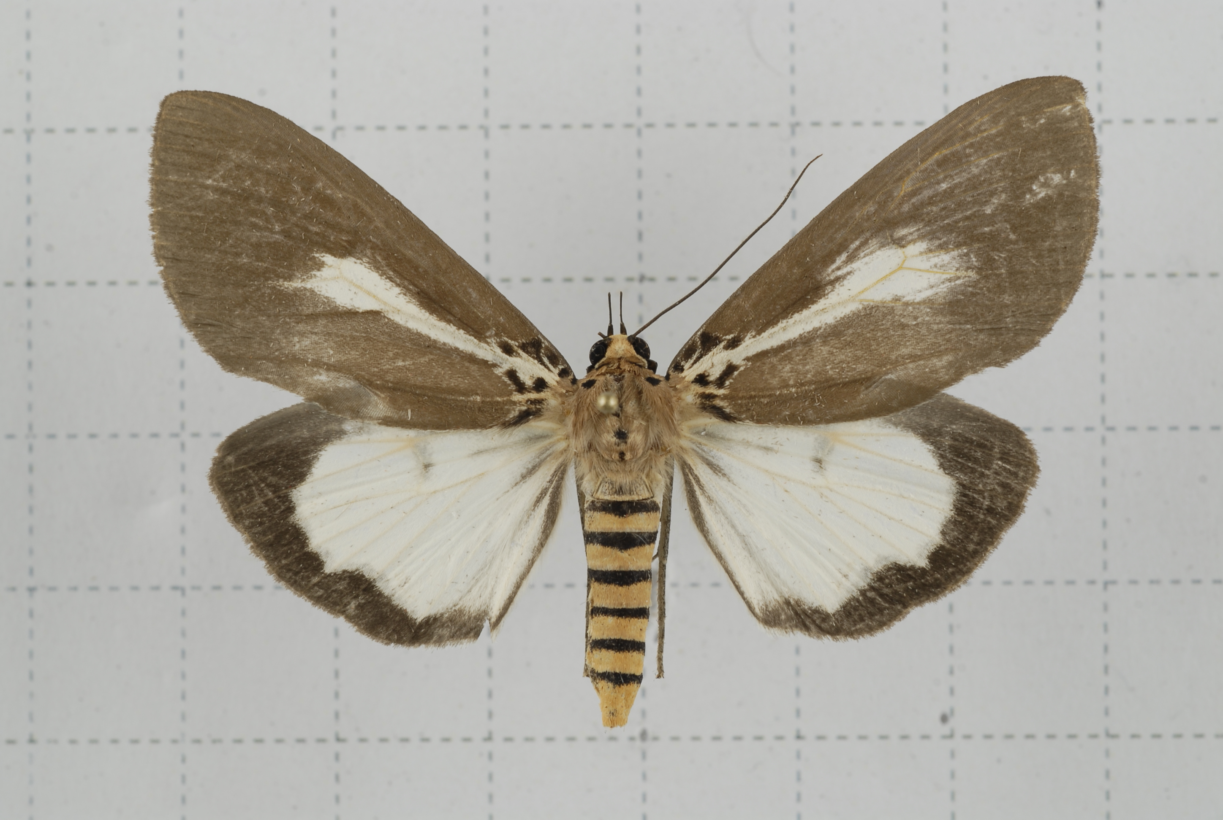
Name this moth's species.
Asota heliconia zebrina
